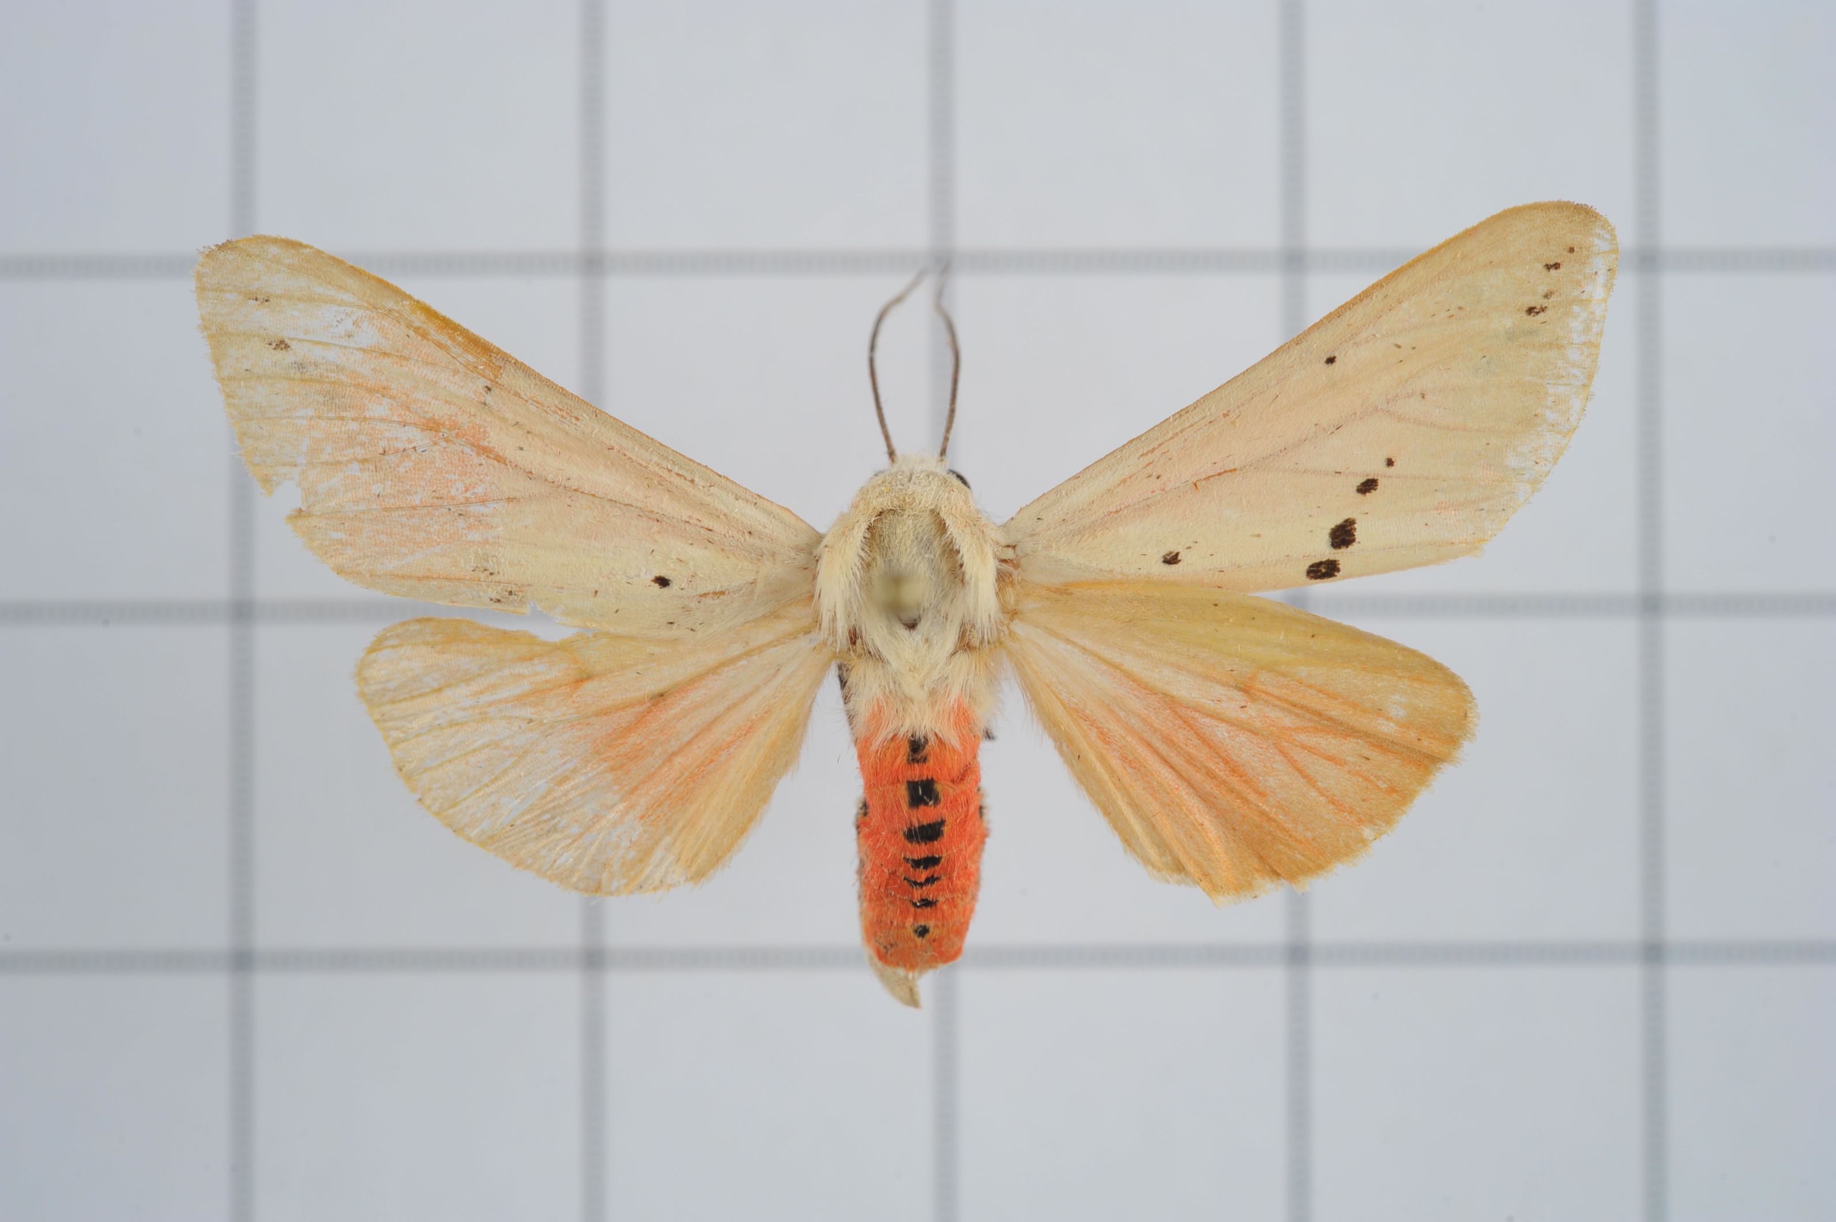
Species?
Spilarctia subcarnea
